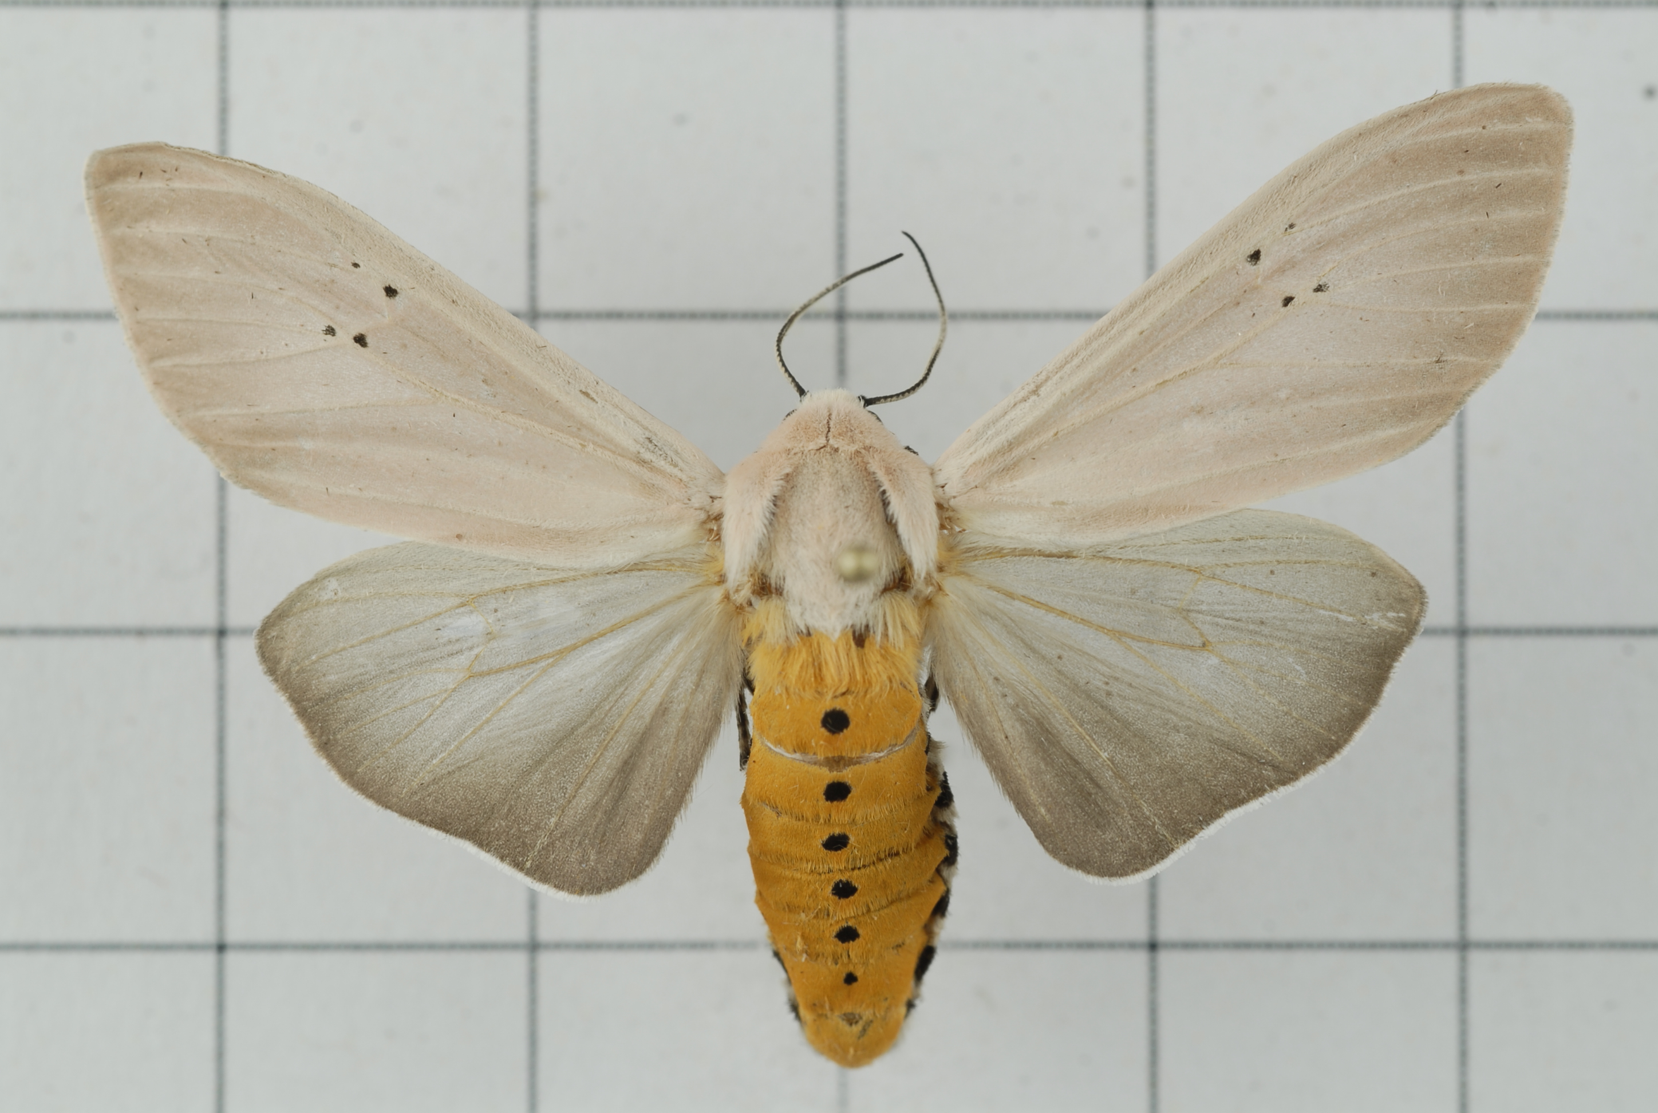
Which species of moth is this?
Creatonotos transiens koni
